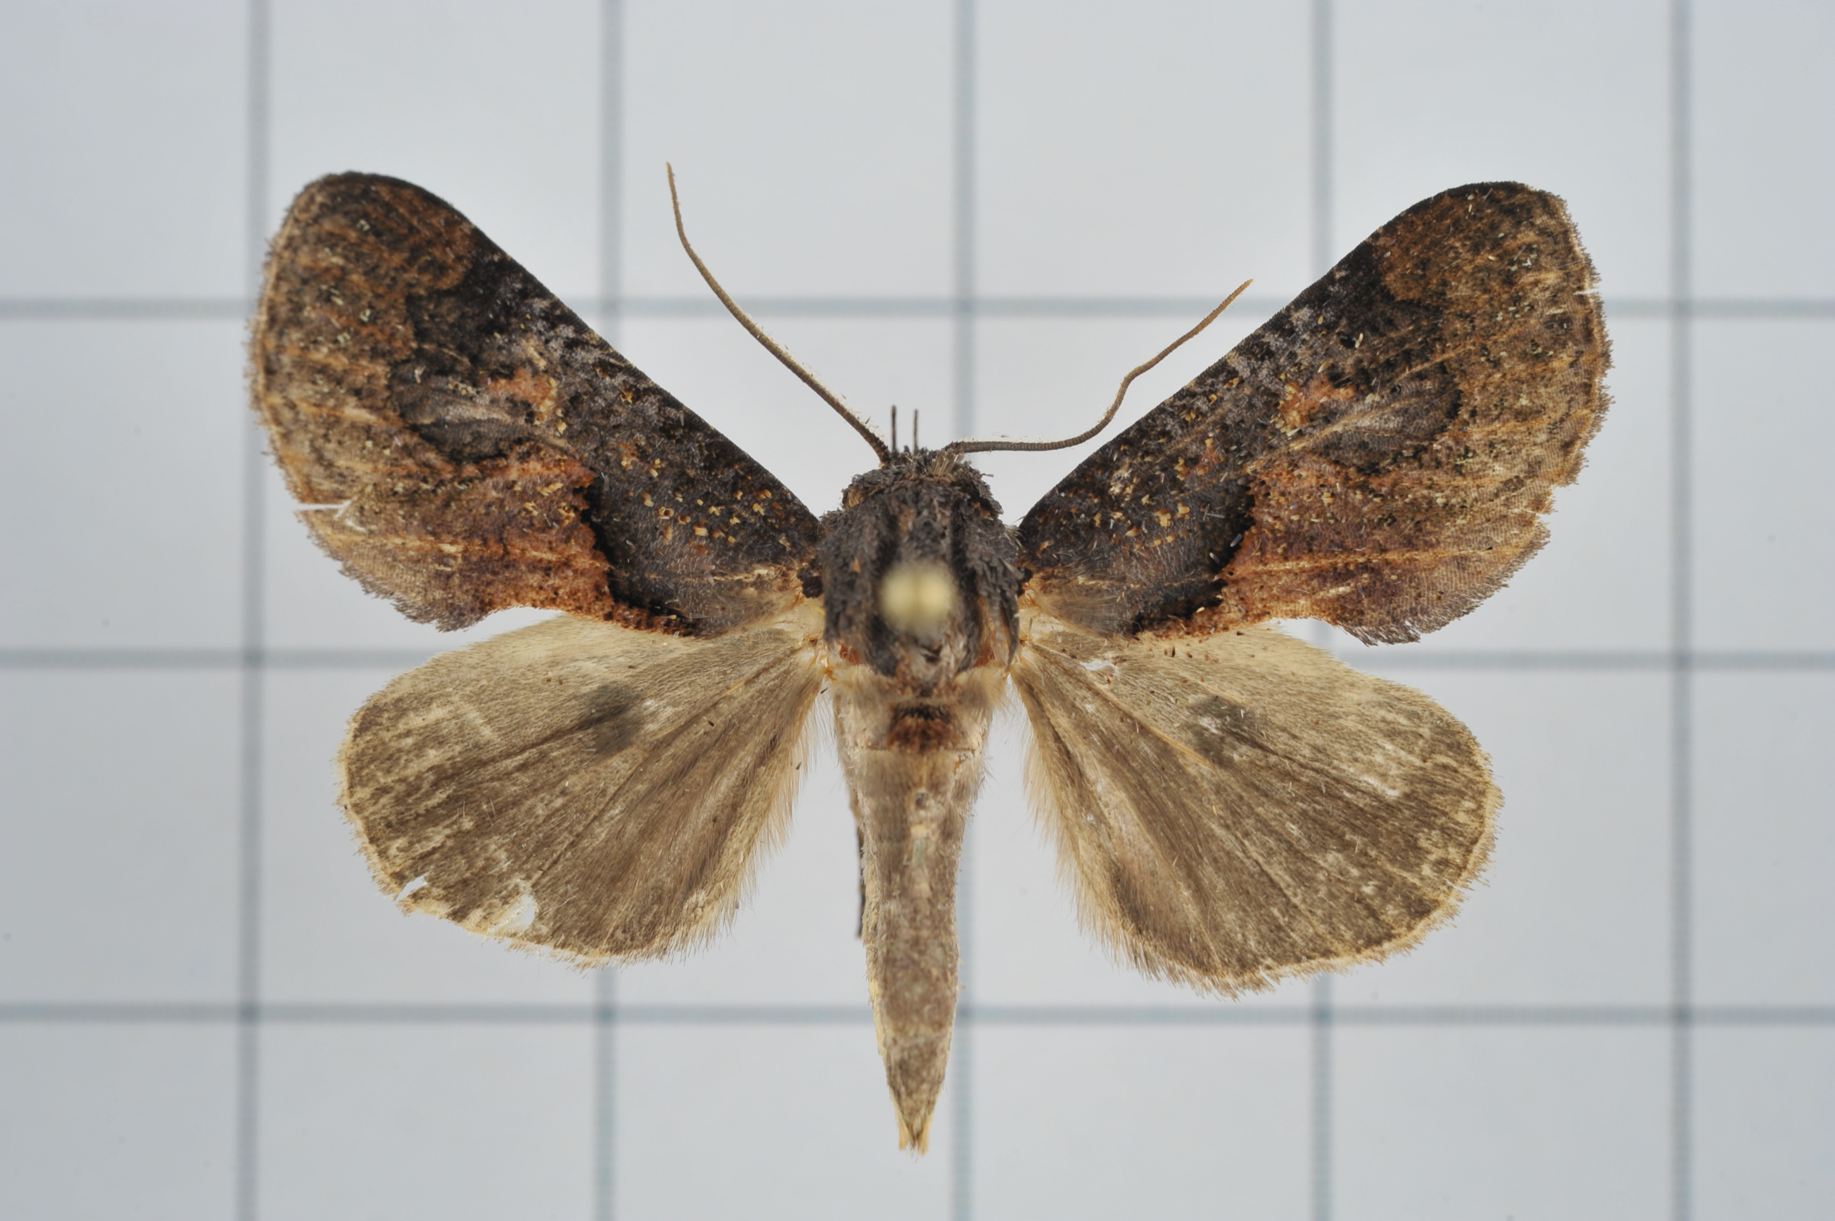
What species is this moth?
Batracharta divisa
